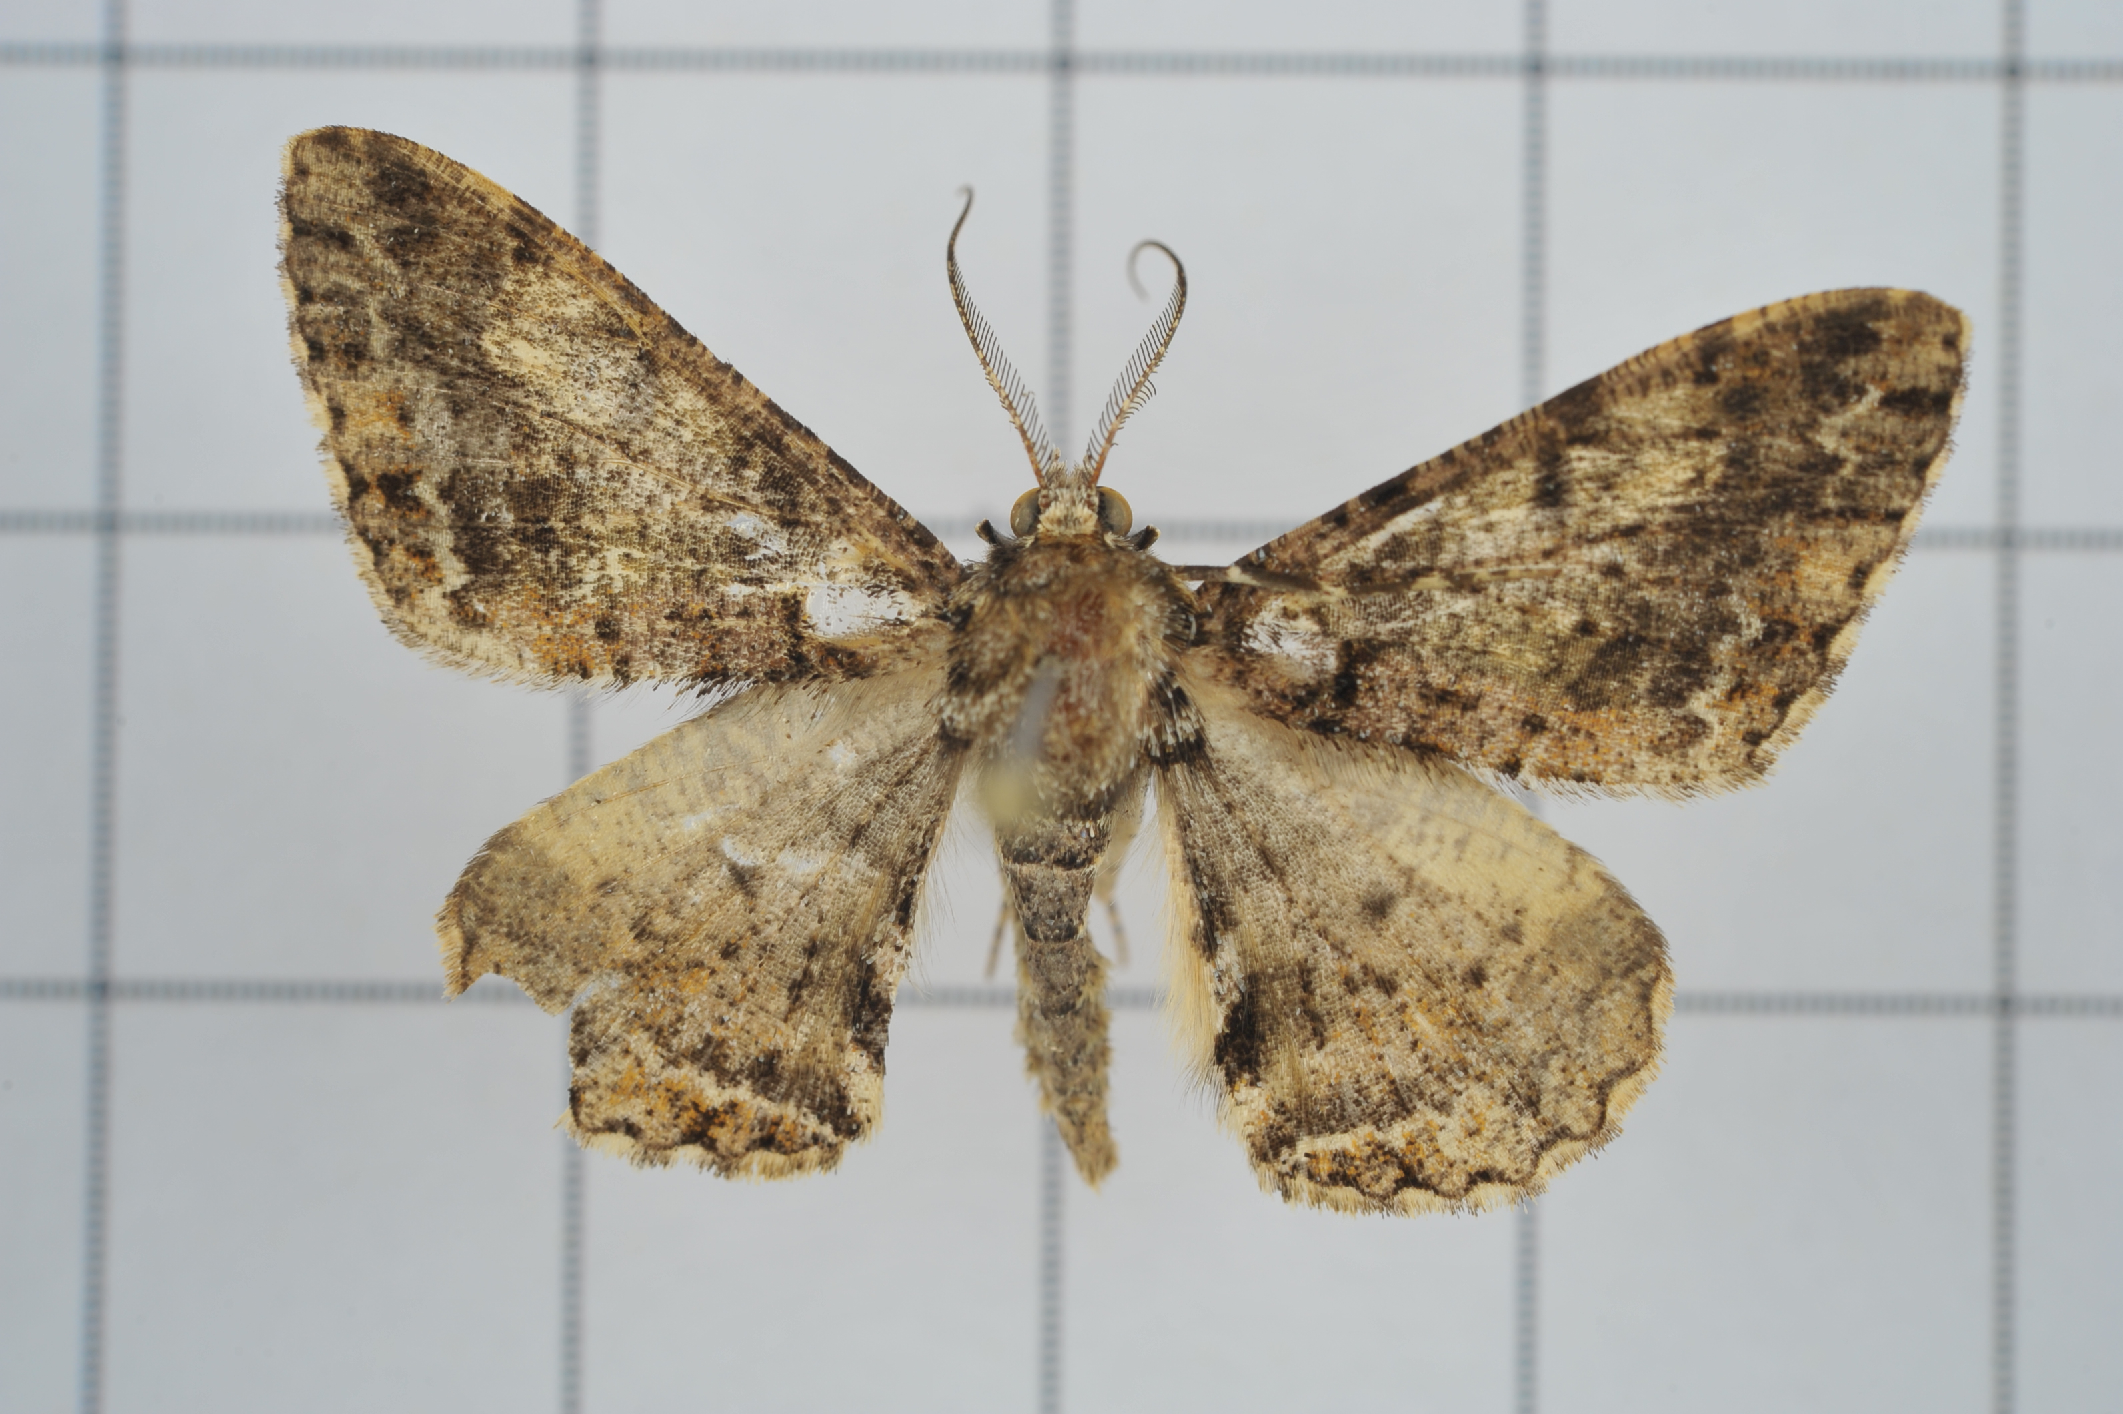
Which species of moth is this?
Alcis taiwanovariegata
